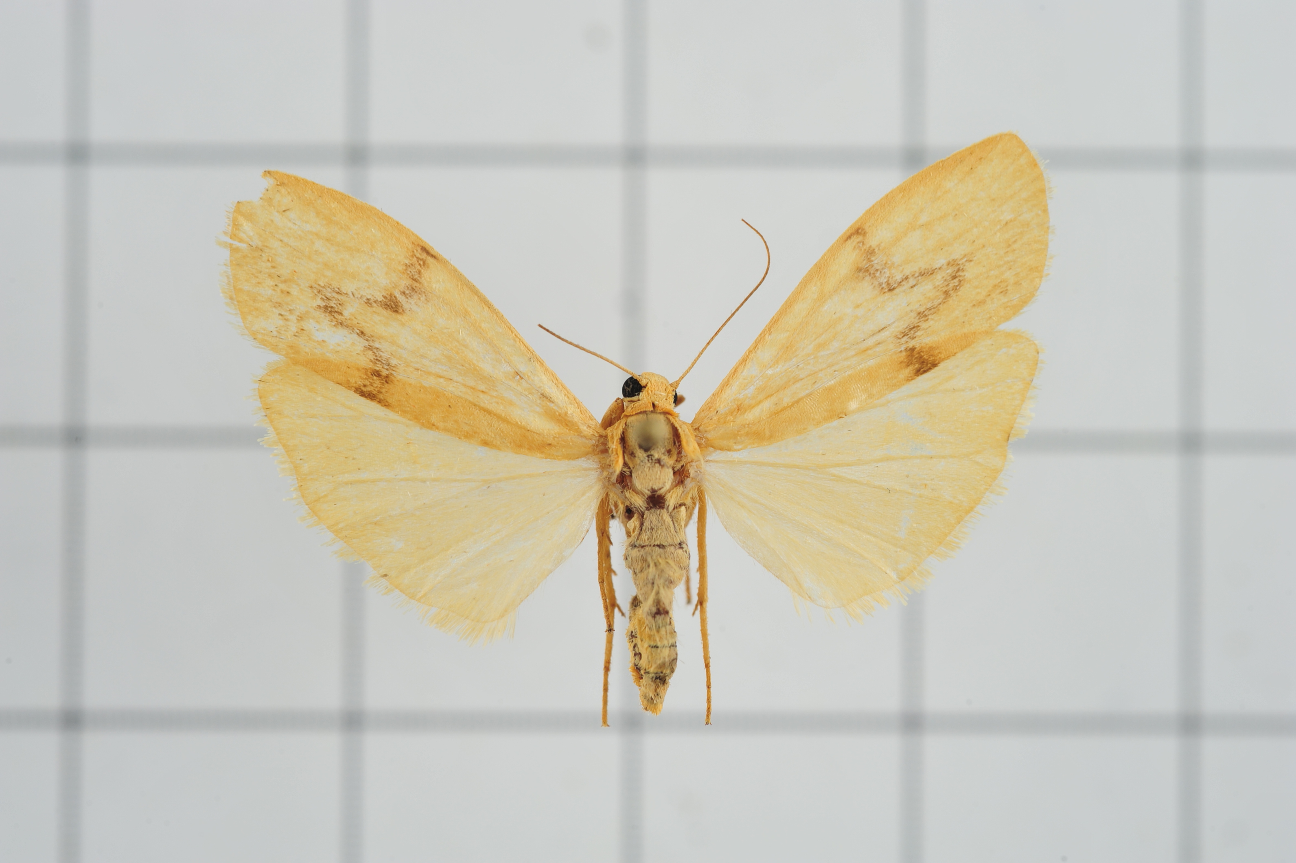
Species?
Teuloma tainebula
